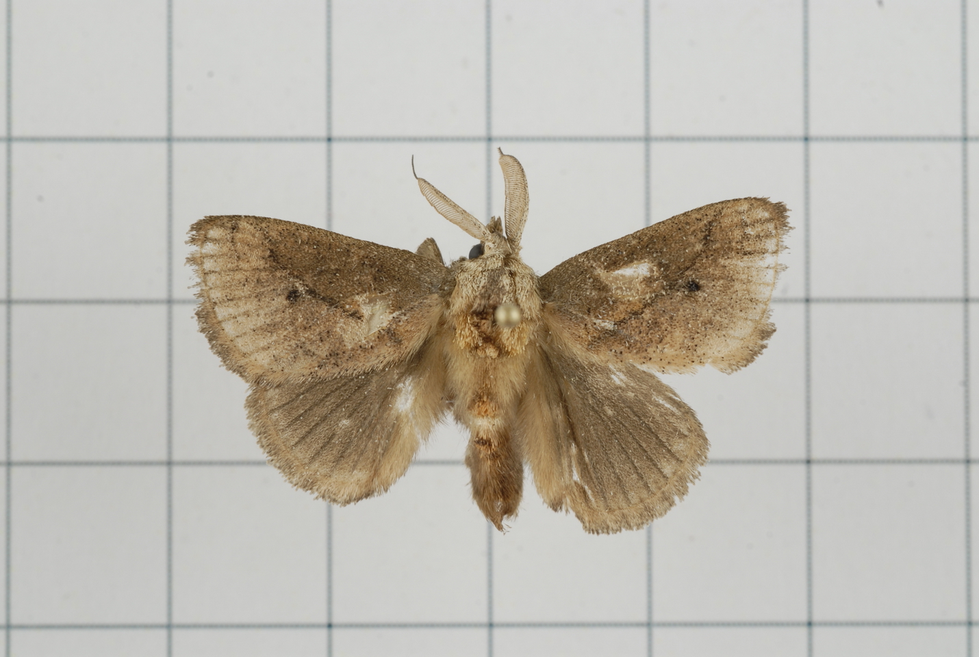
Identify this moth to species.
Susica sinensis
